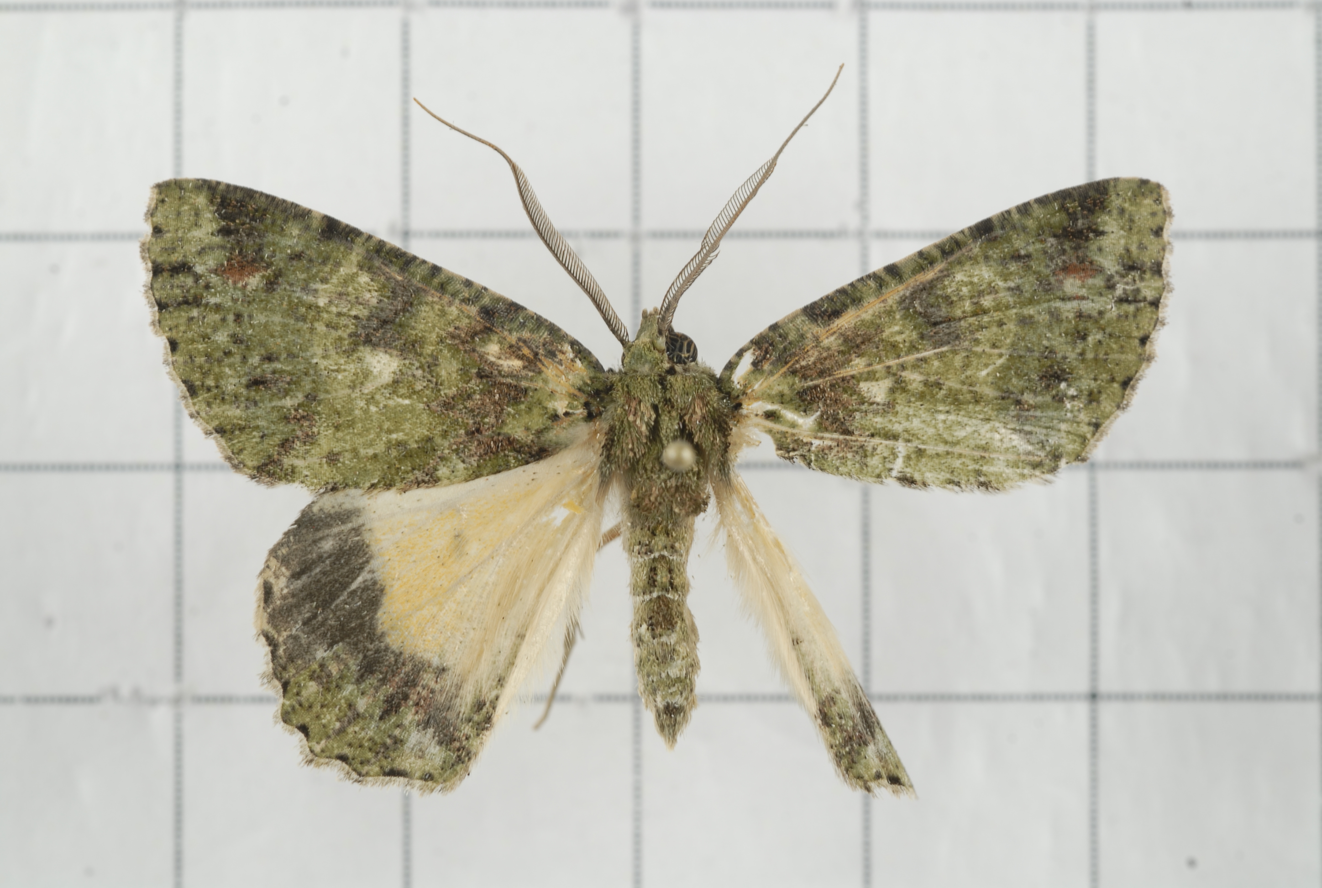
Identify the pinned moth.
Dindica taiwana
